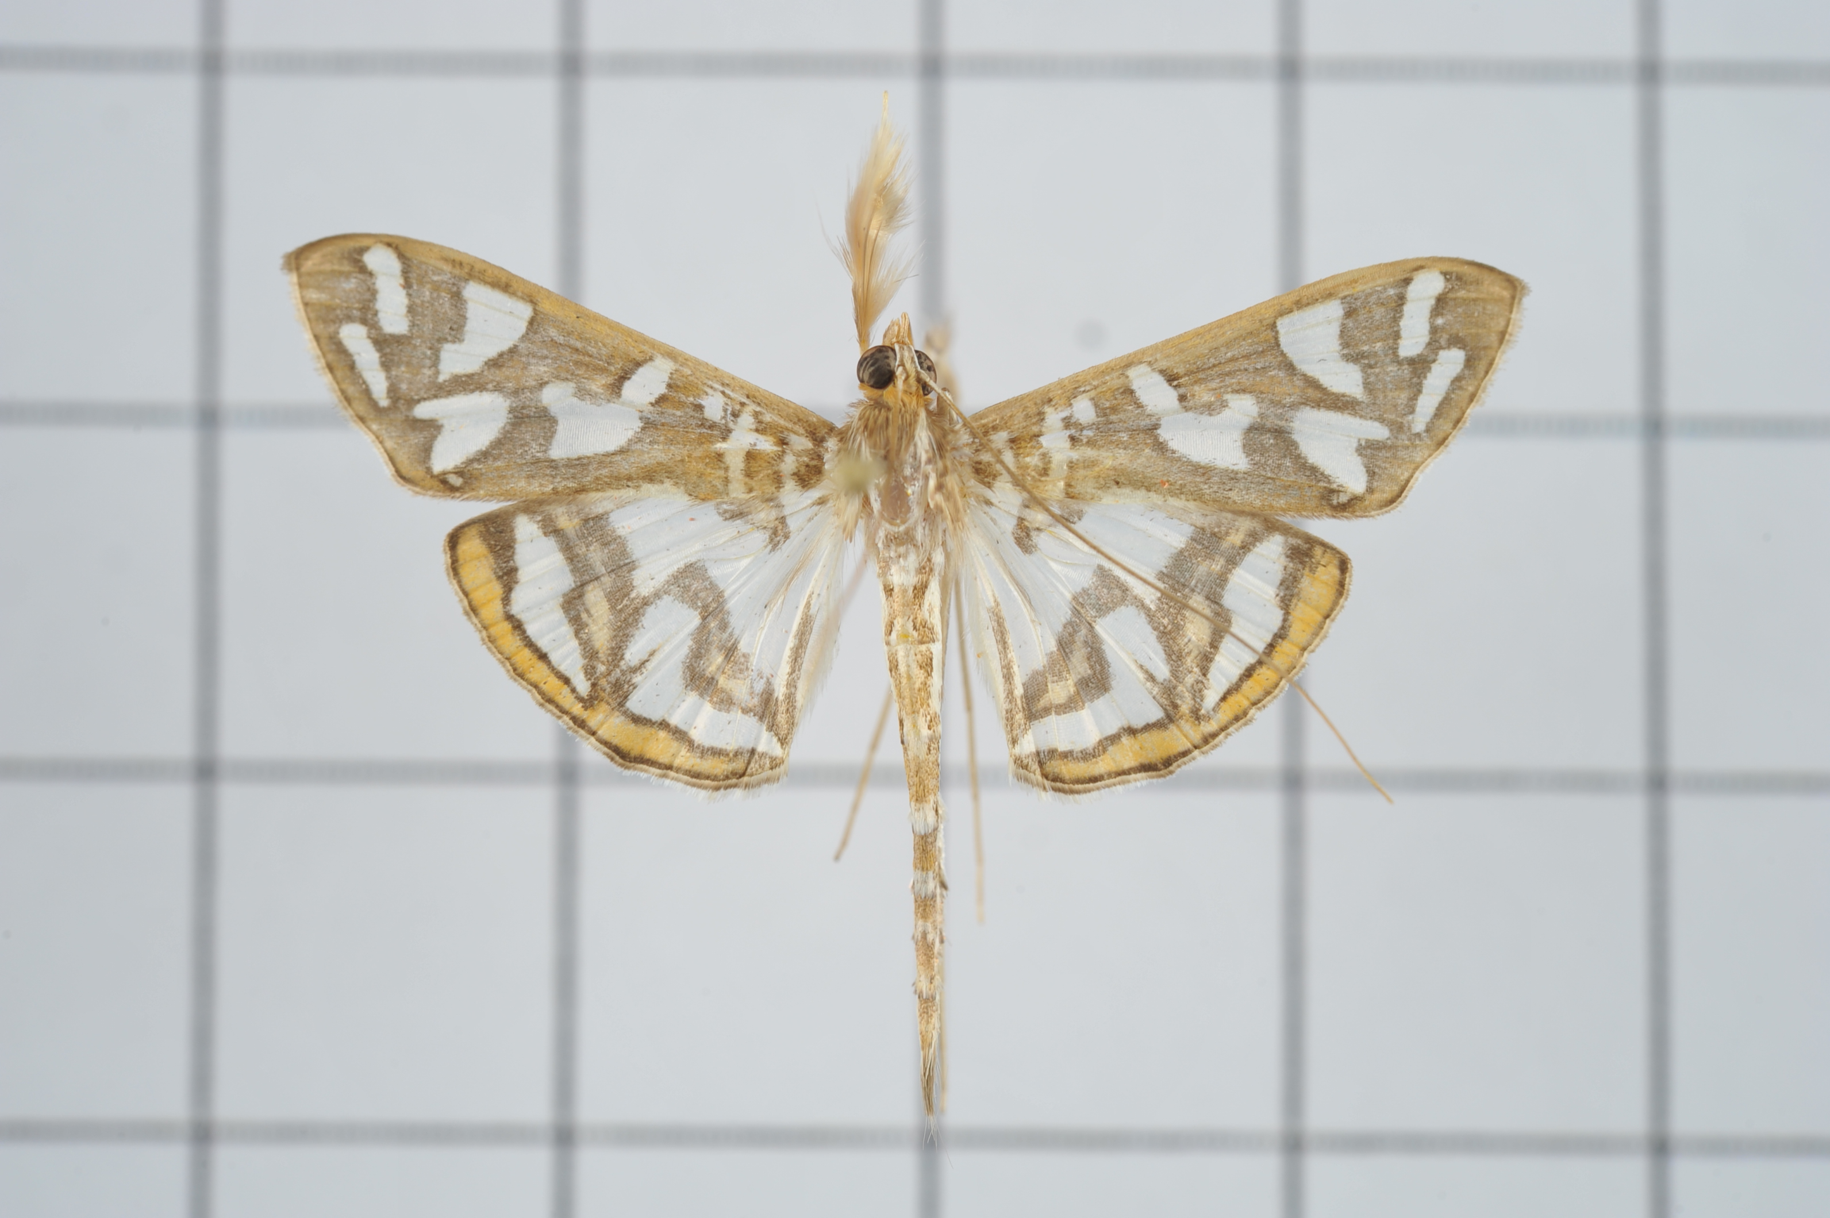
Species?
Nausinoe perspectata
